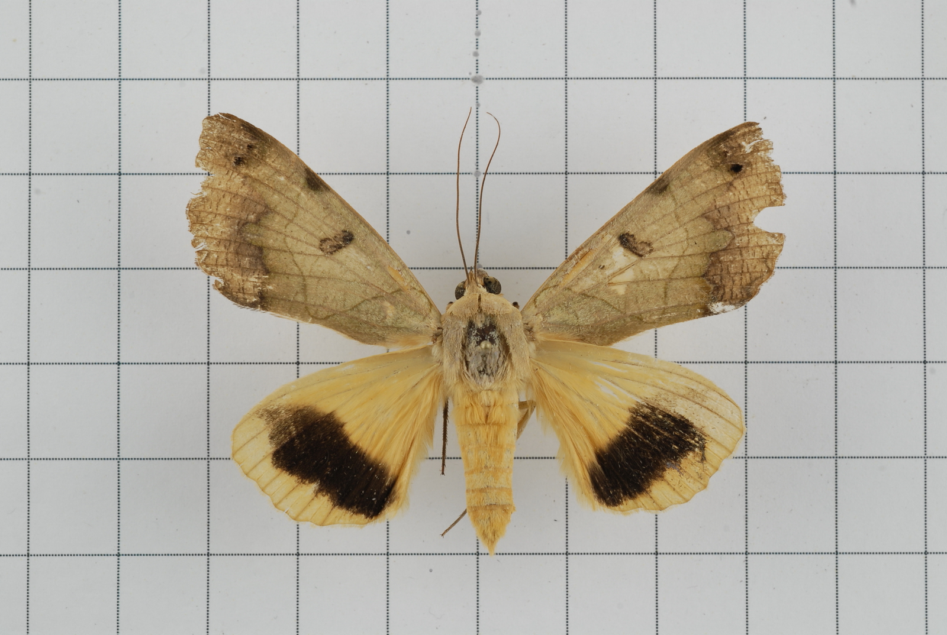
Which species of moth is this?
Ophiusa tirhaca
